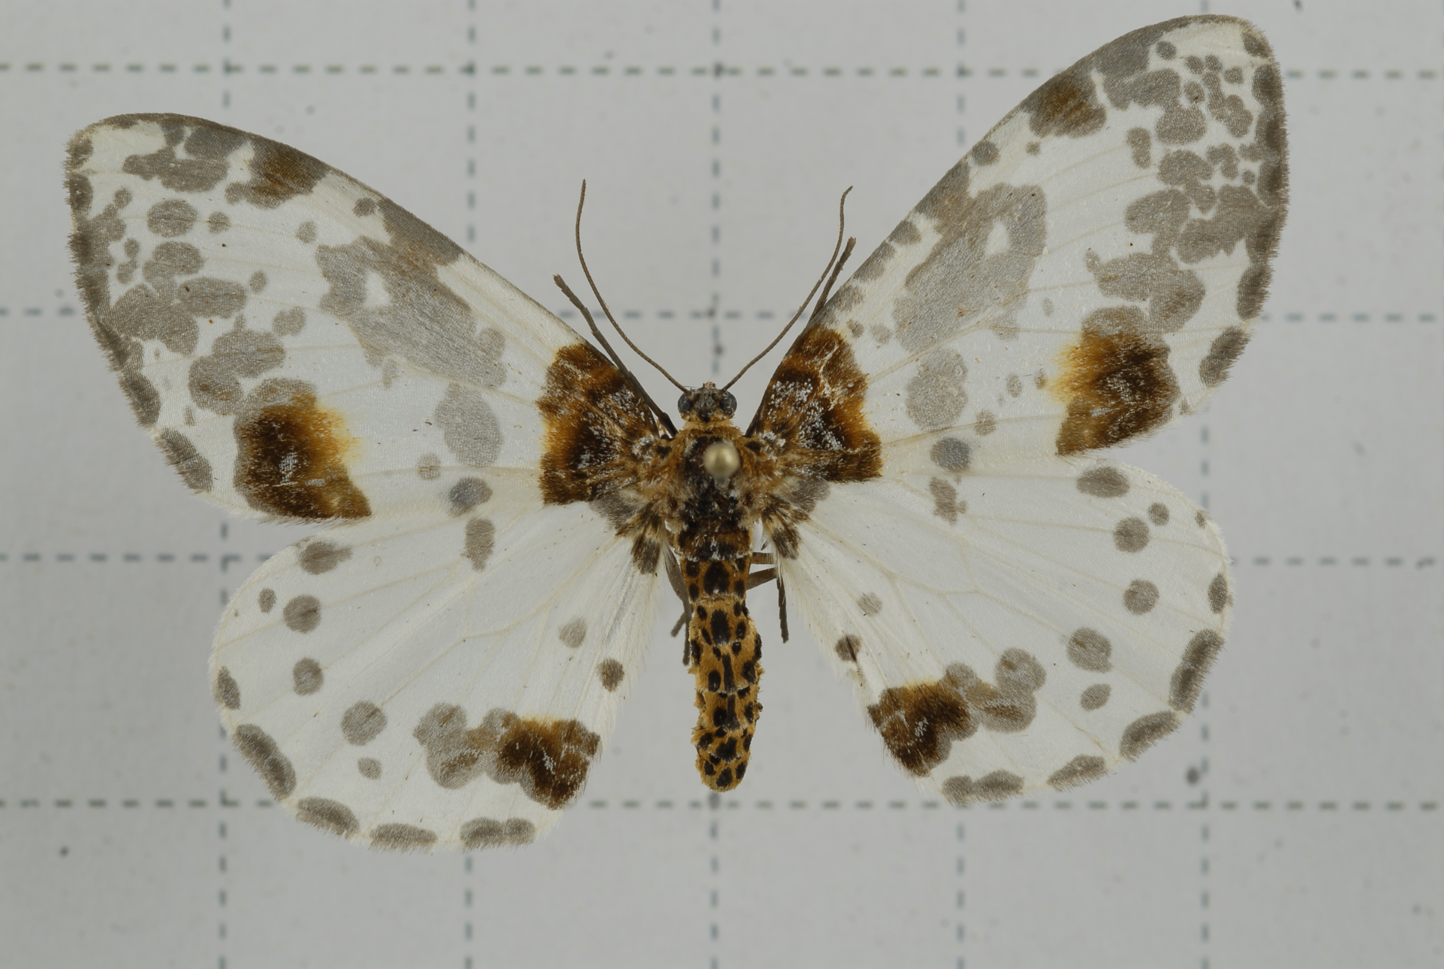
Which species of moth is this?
Abraxas adilluminata
